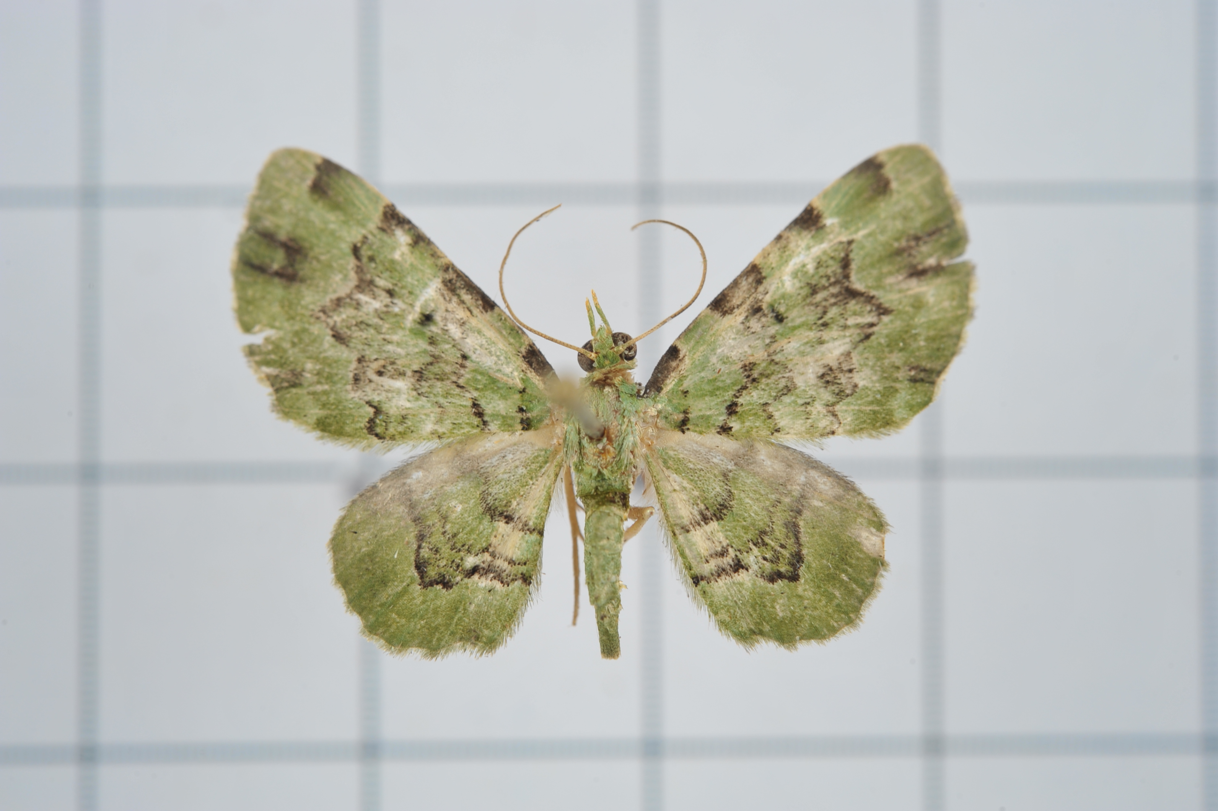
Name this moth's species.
Ardonis filicata filicata
